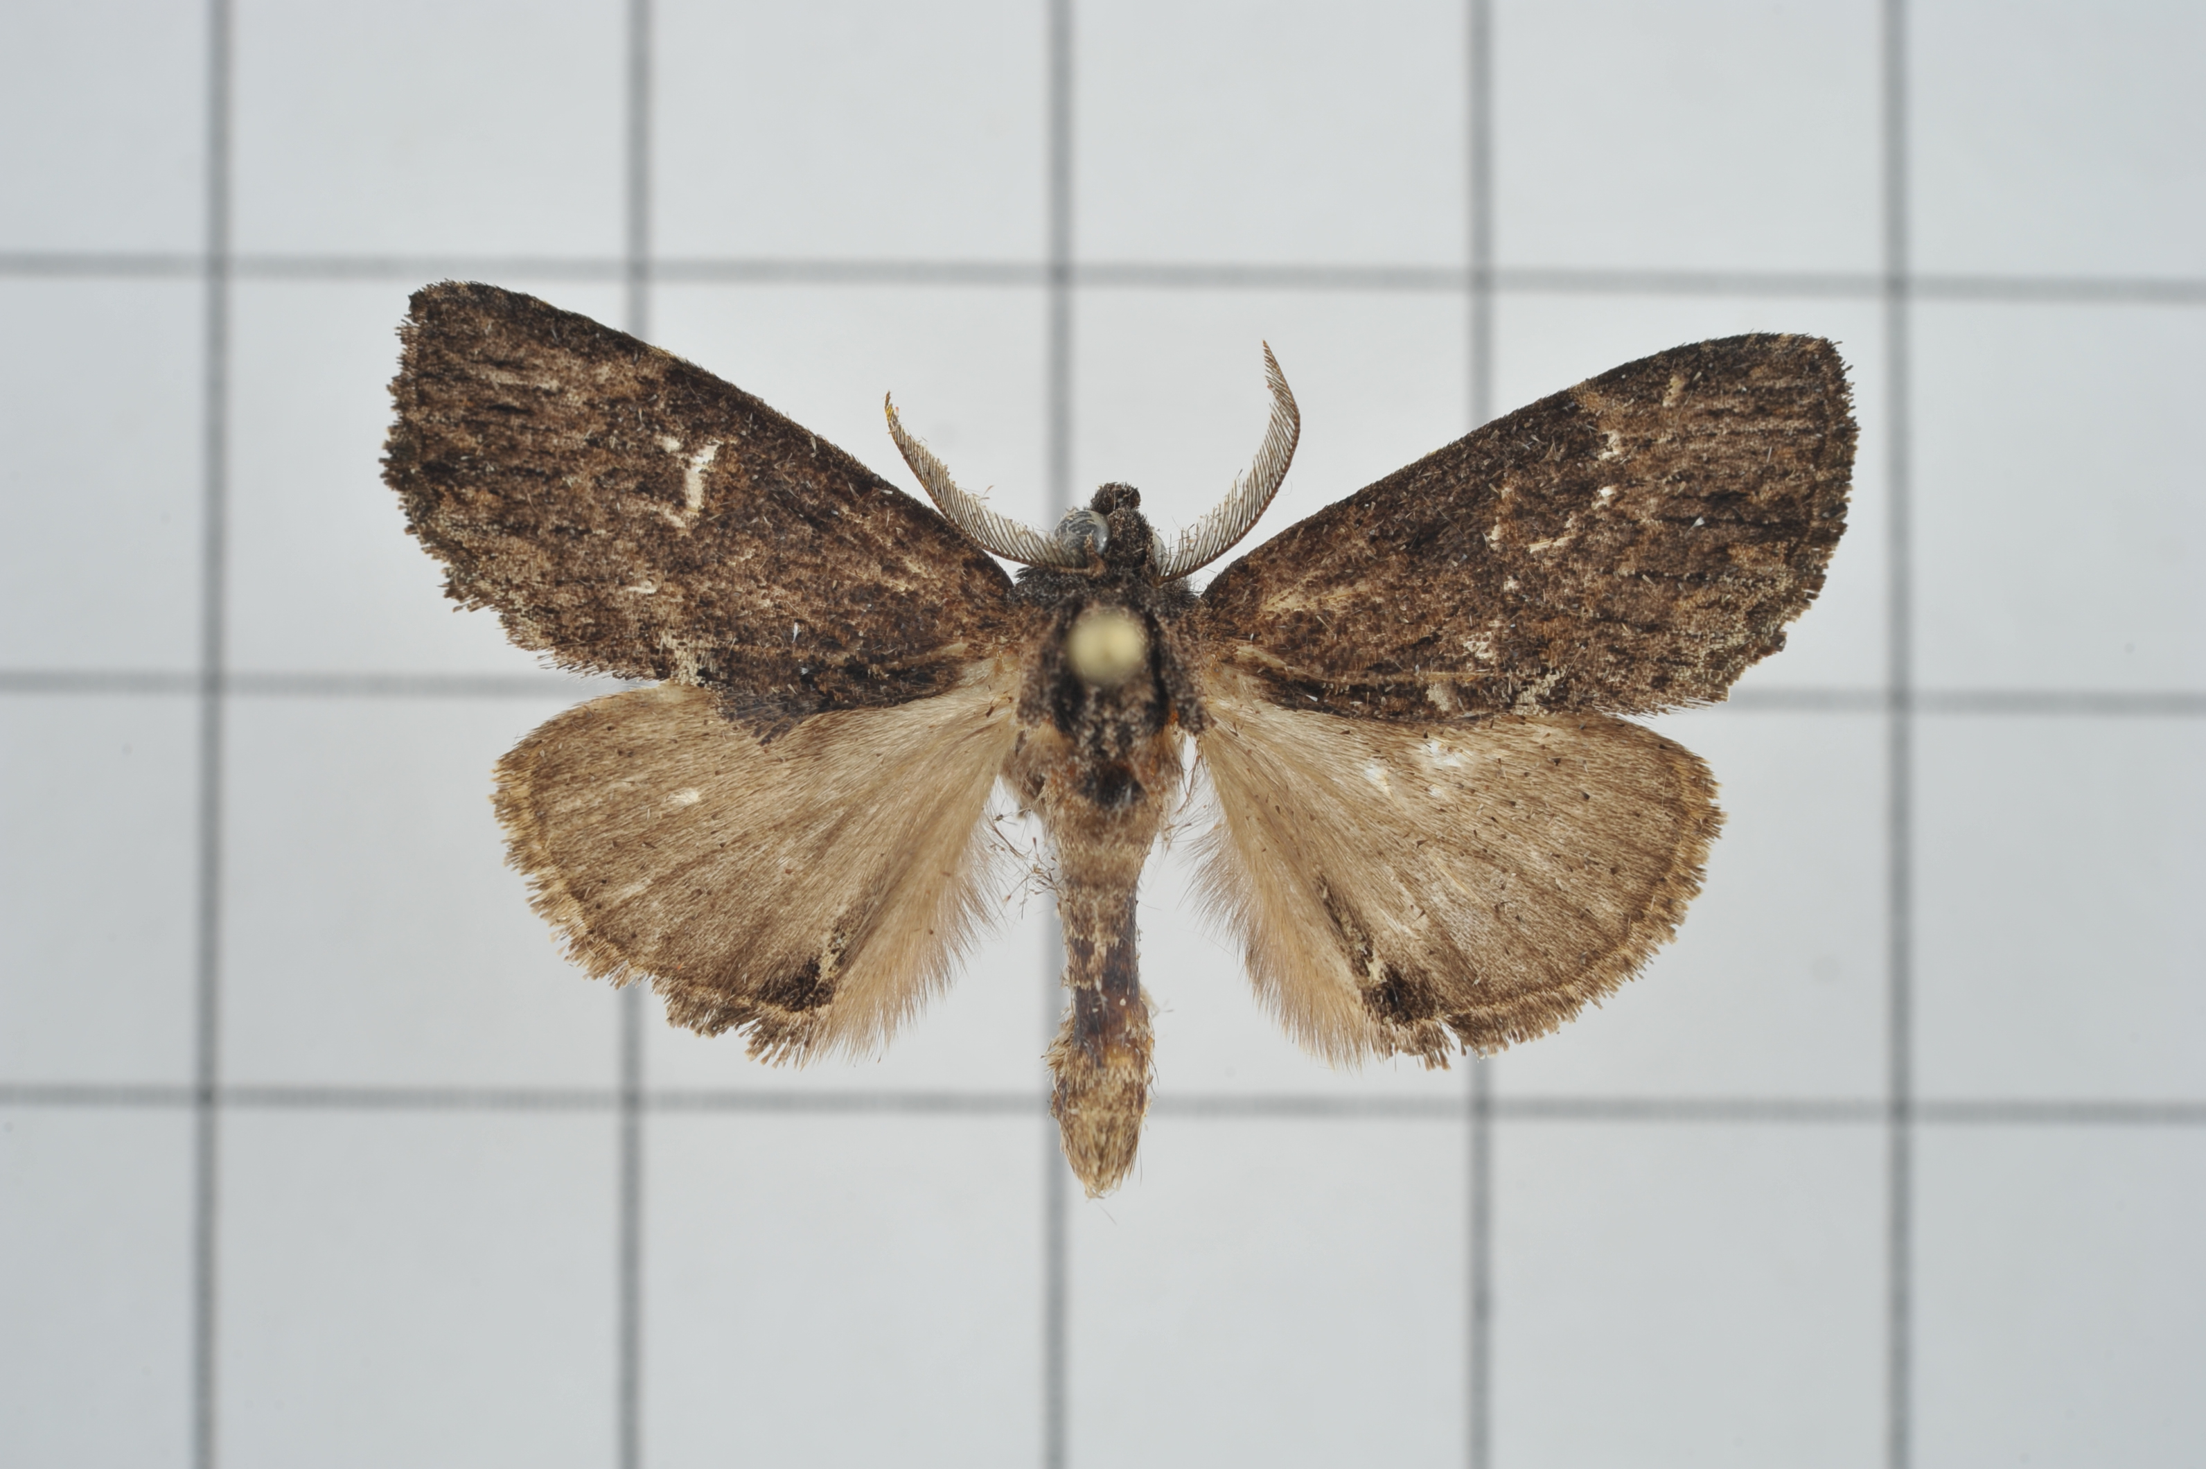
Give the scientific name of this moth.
Lophontosia fusca
